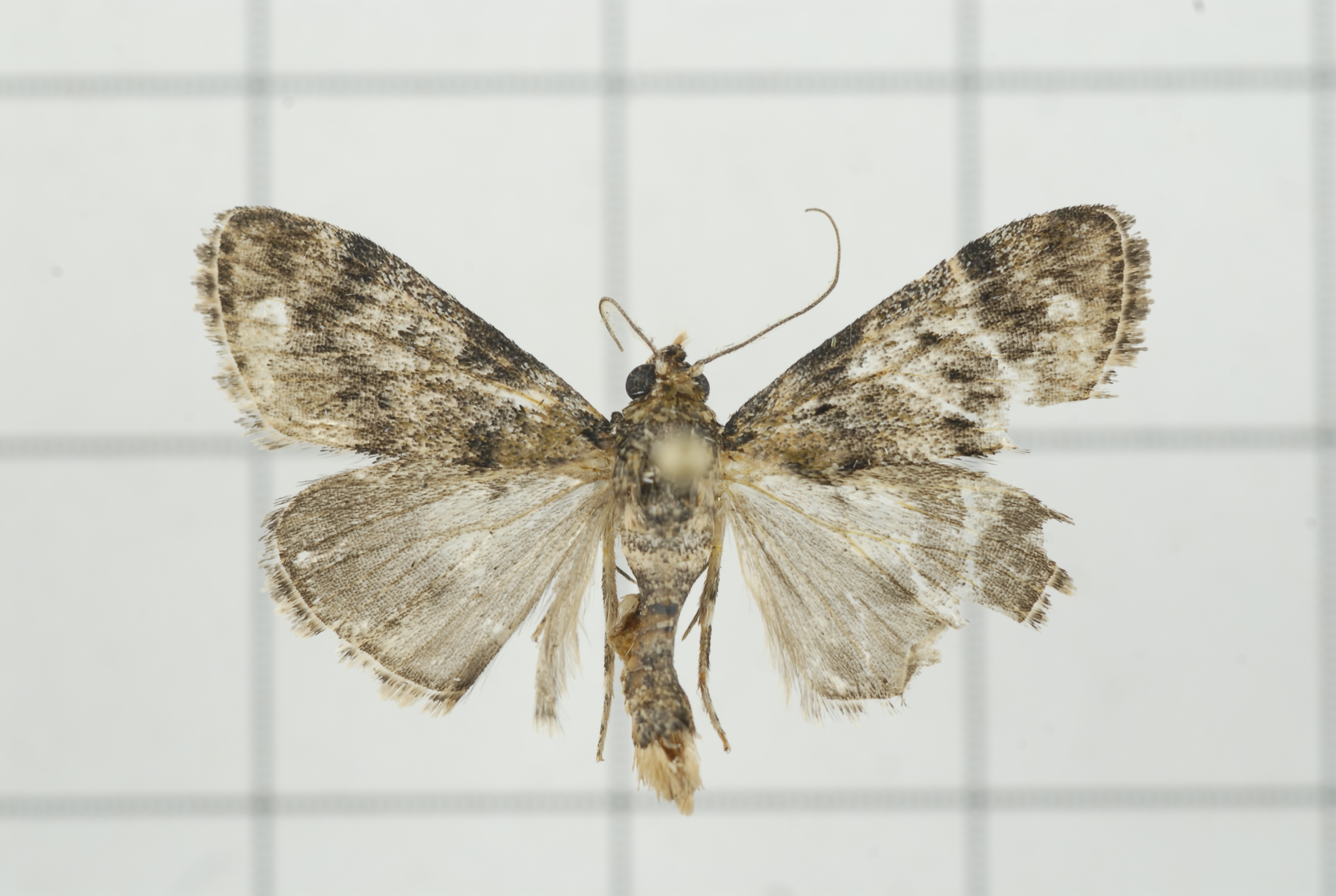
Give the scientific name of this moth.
Epilepia dentatum
